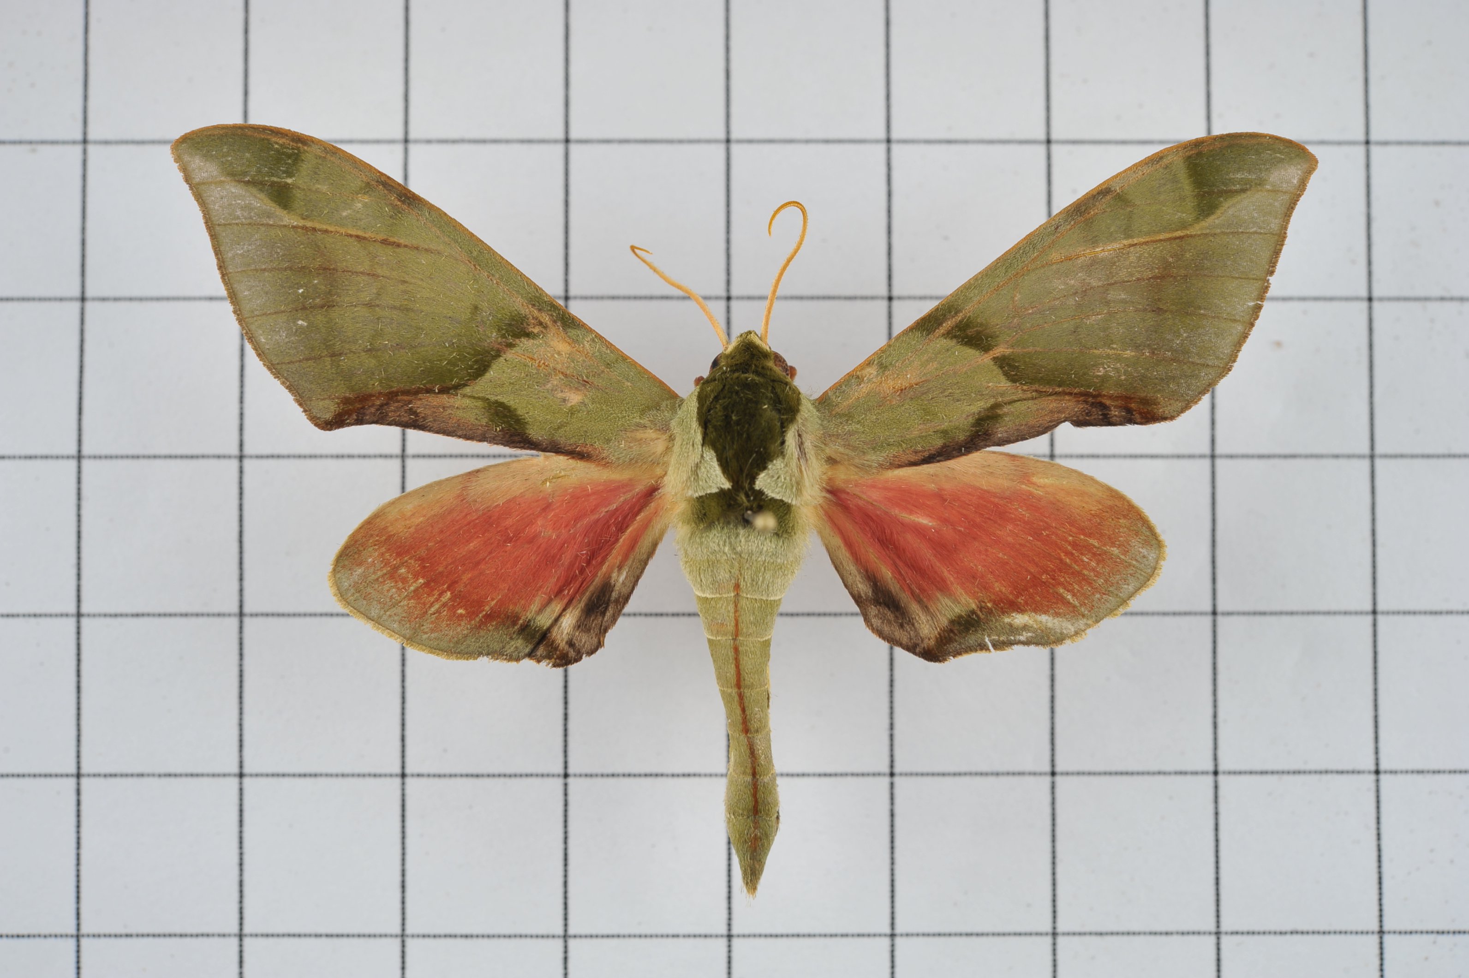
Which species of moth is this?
Callambulyx tatarinovii formosana
